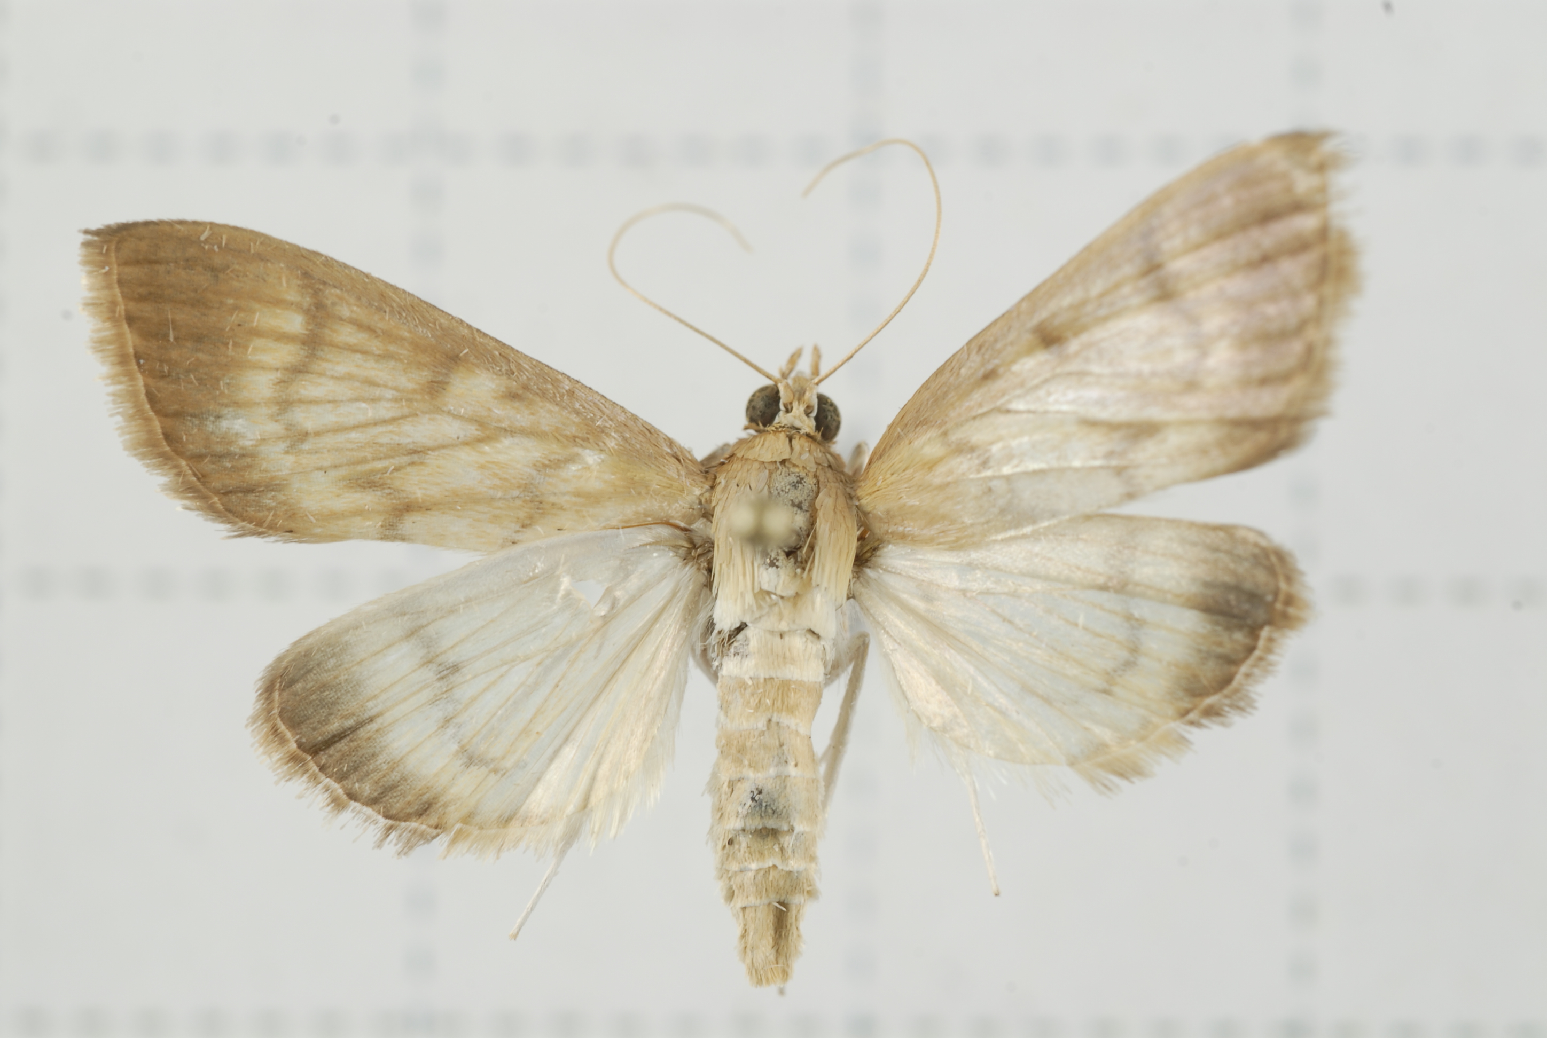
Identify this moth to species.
Crypsiptya coclesalis
